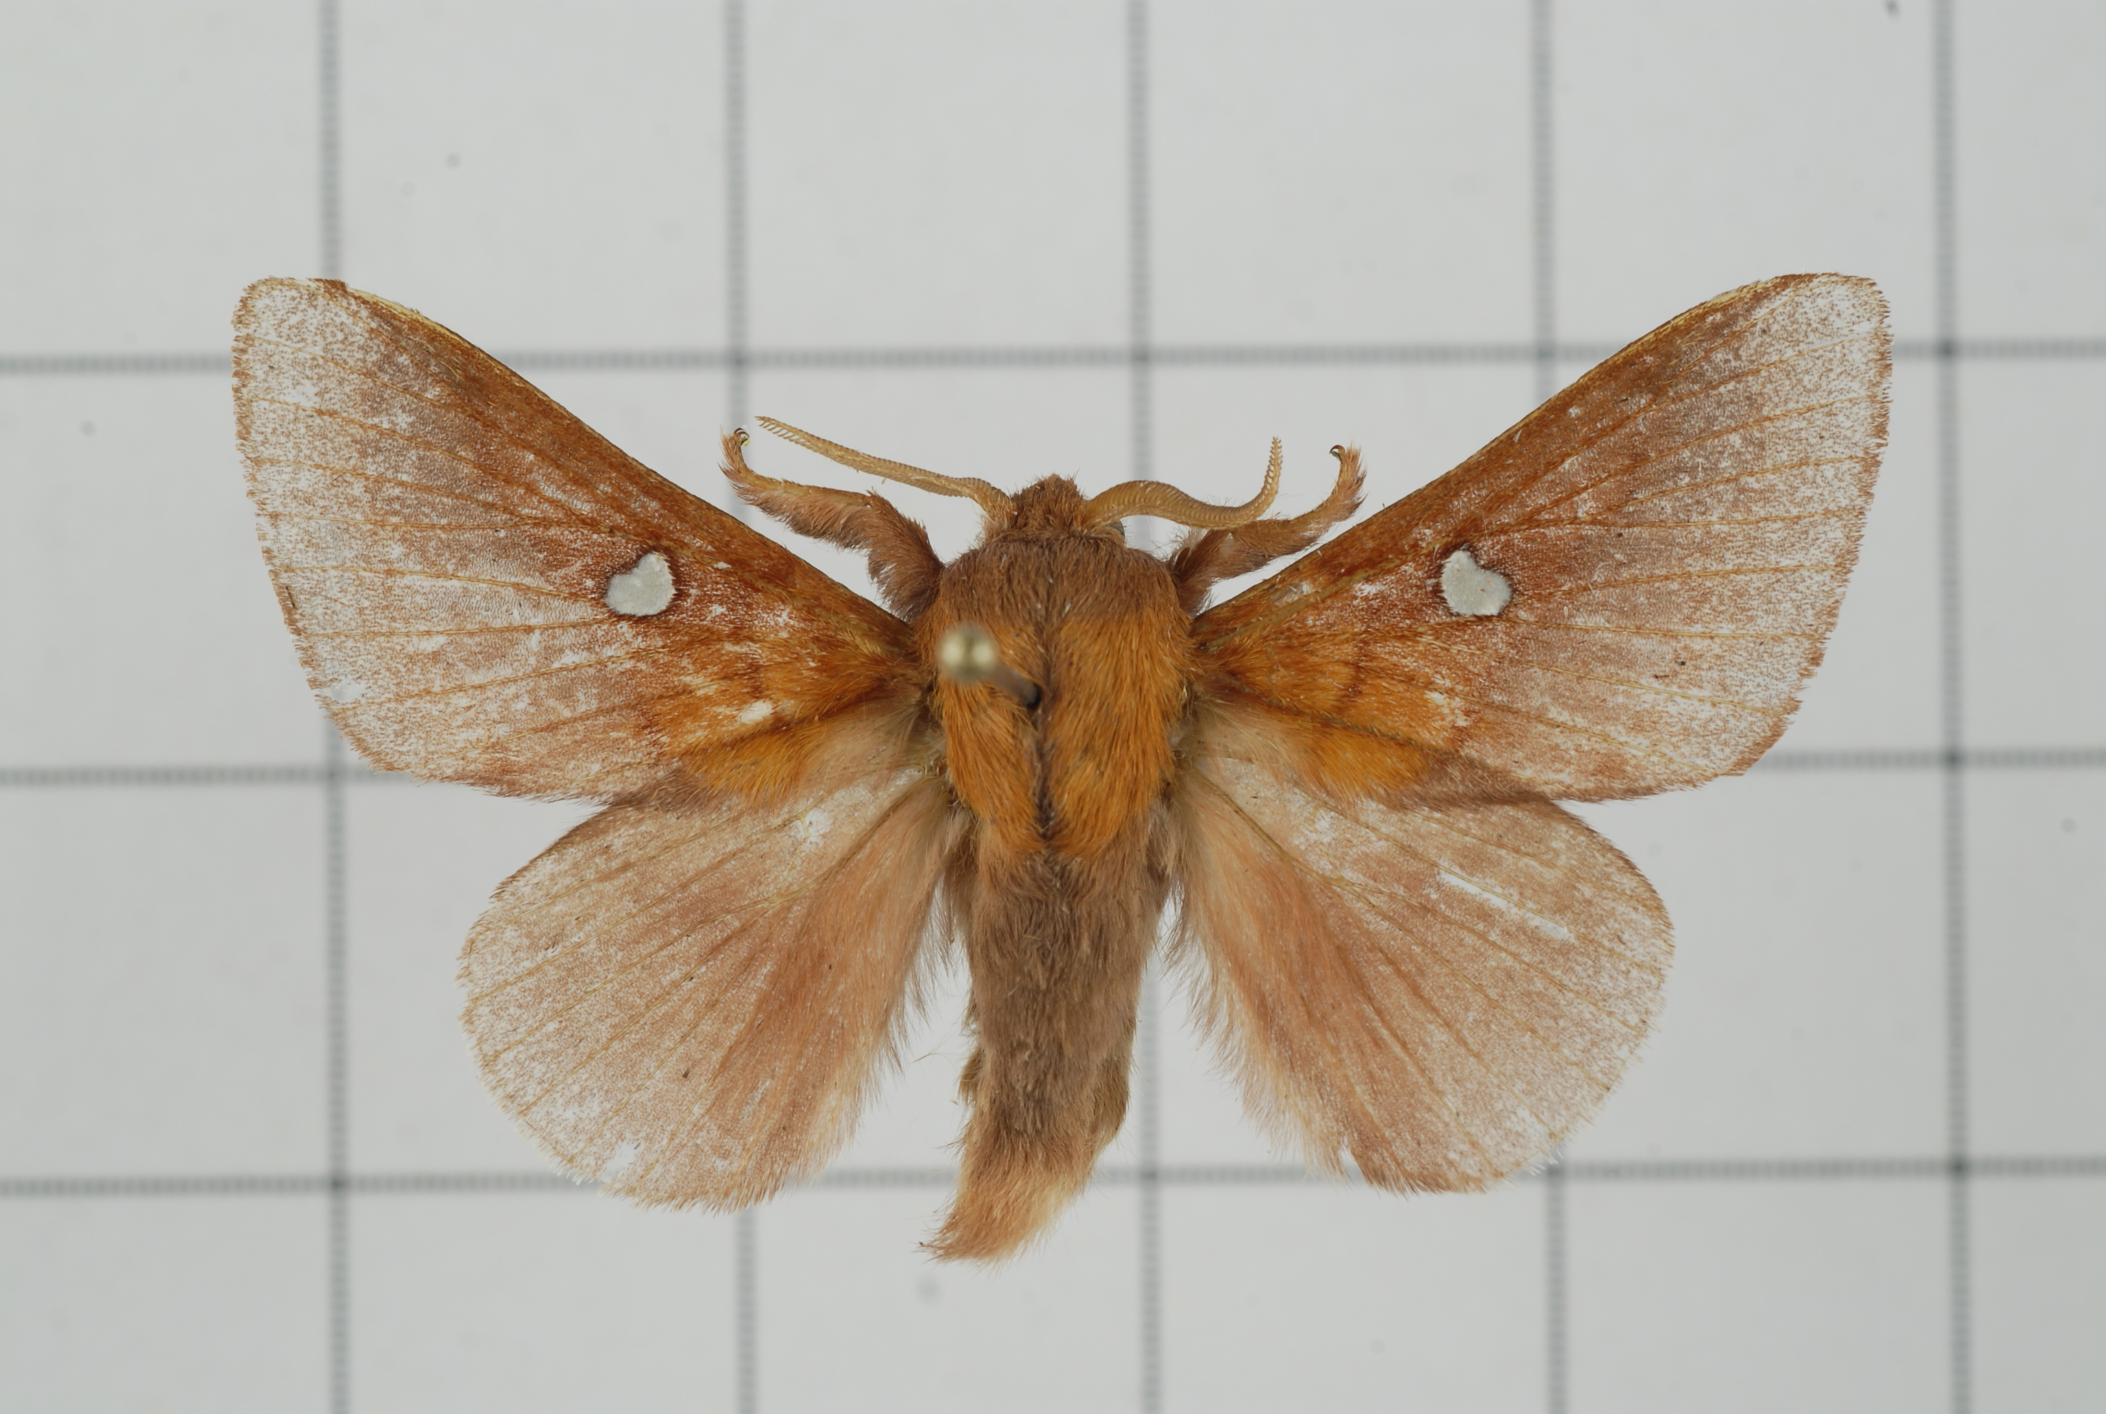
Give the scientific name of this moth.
Somadasys catacoides
